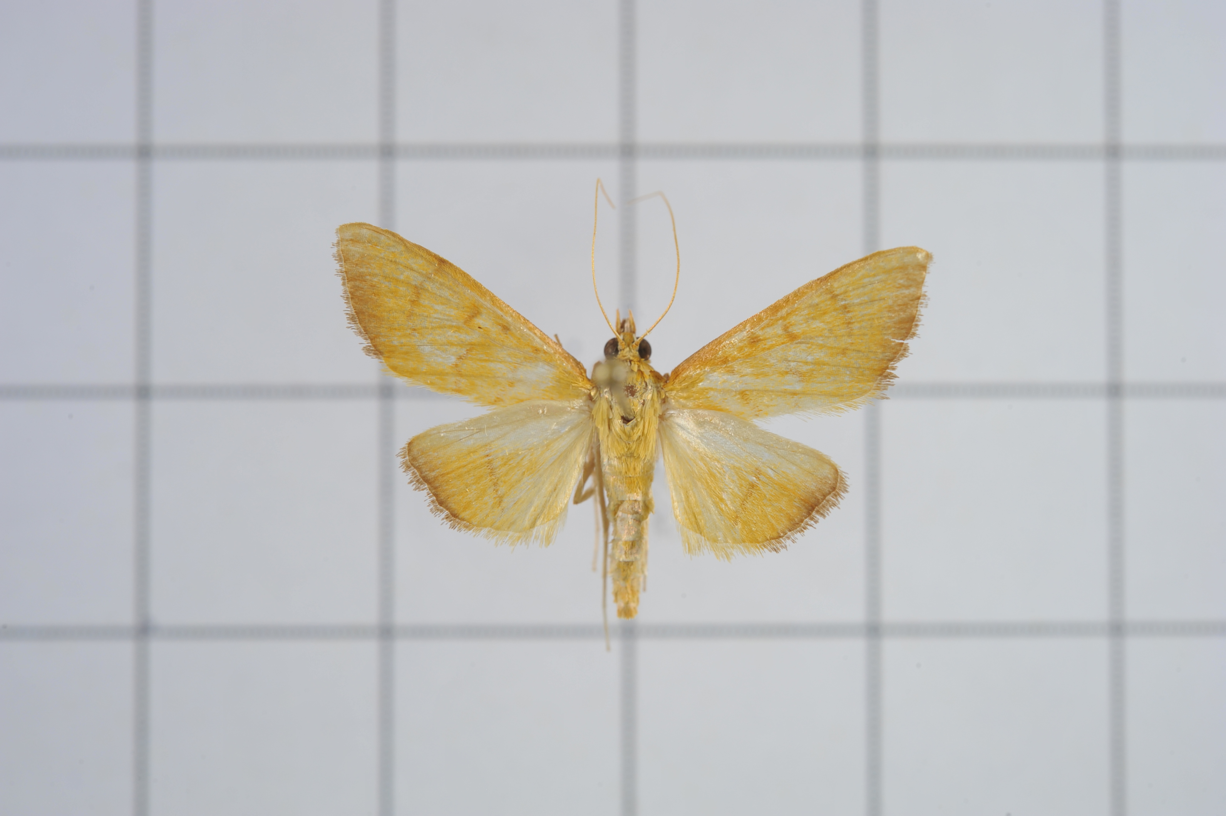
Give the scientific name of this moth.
Toxobotys nea
